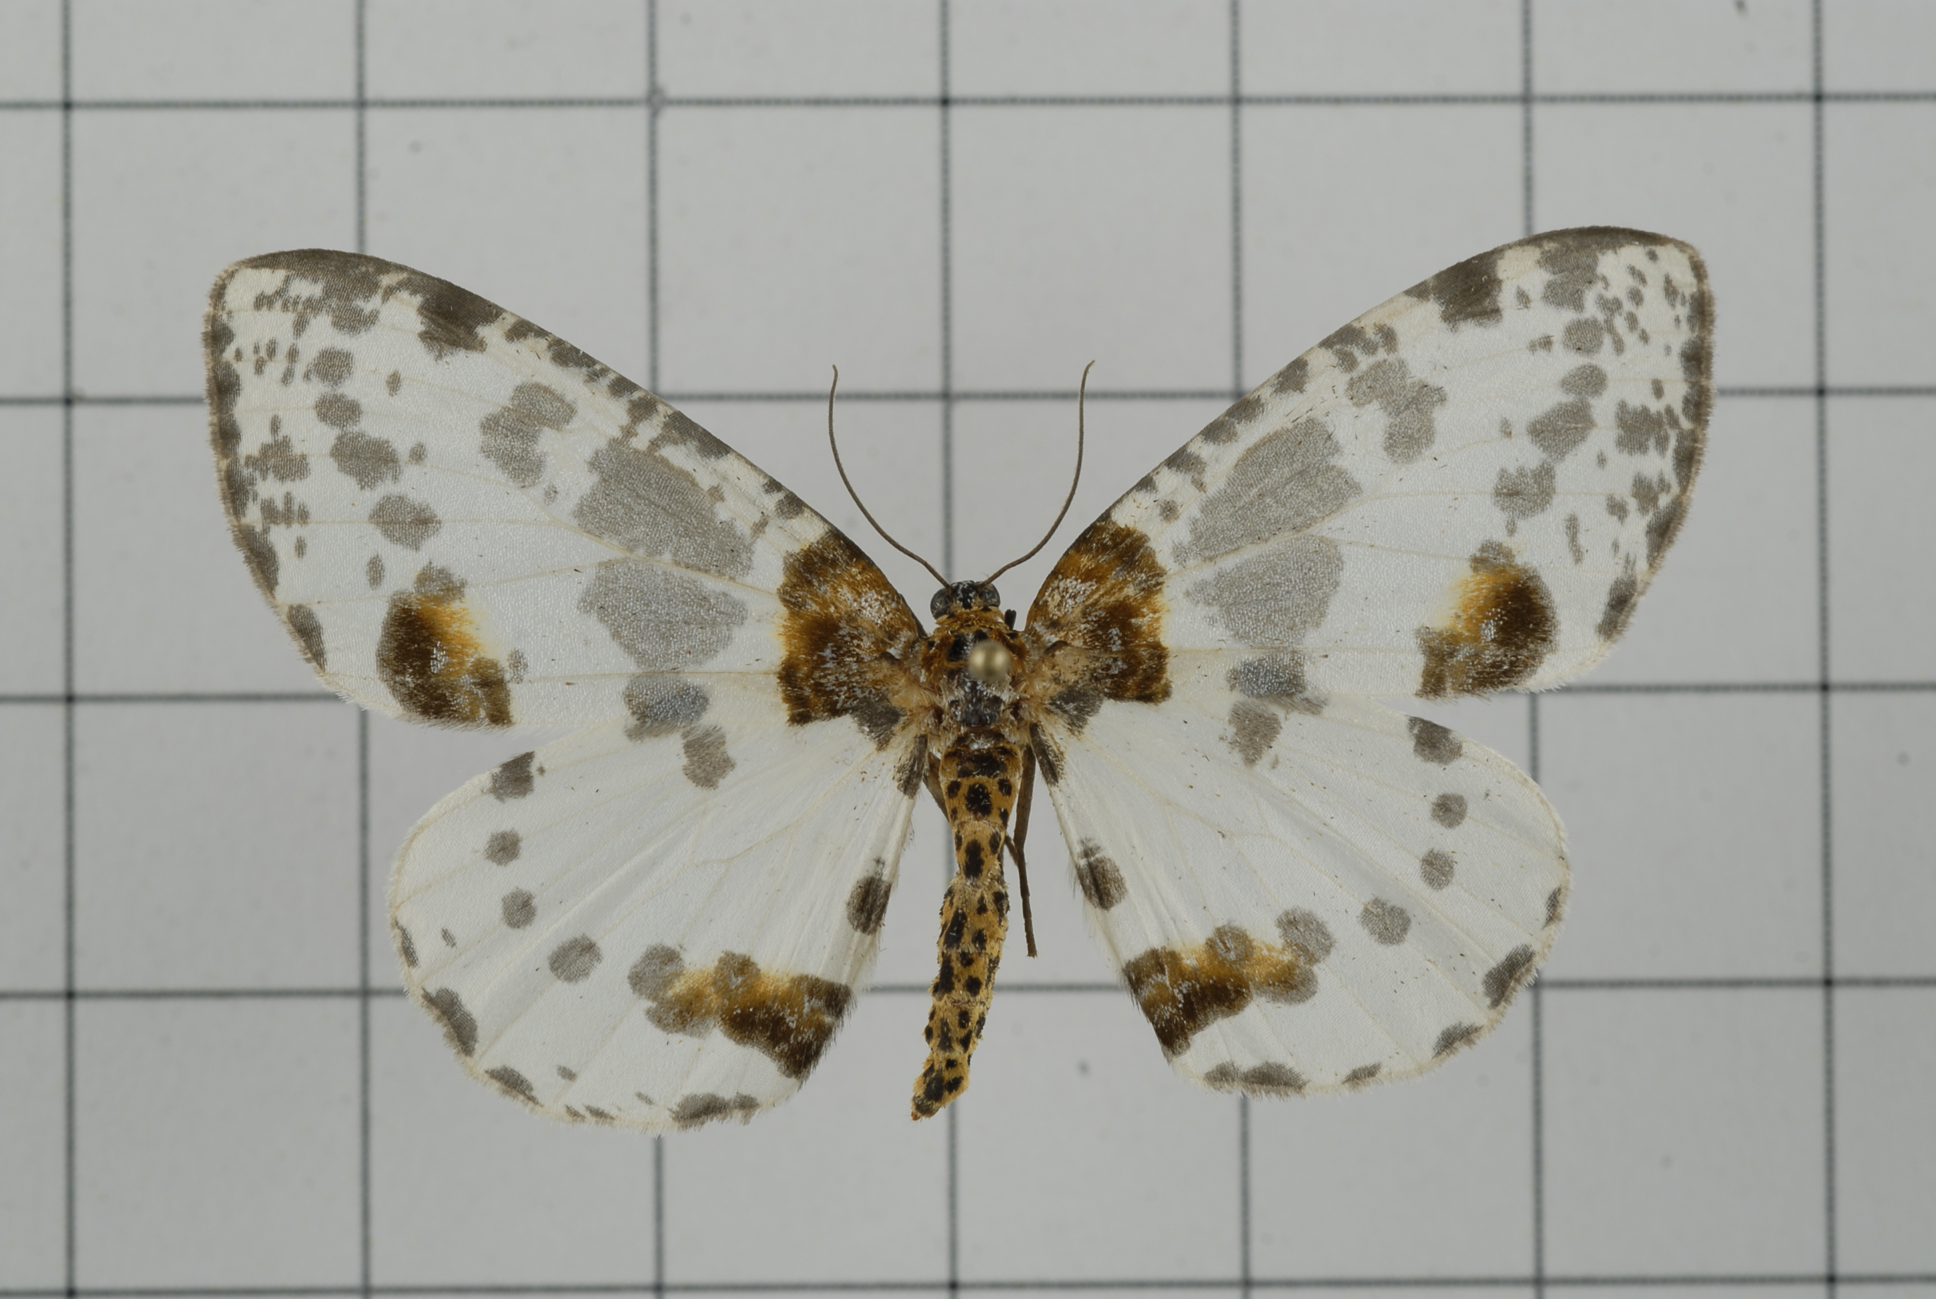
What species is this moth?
Abraxas cupreilluminata
